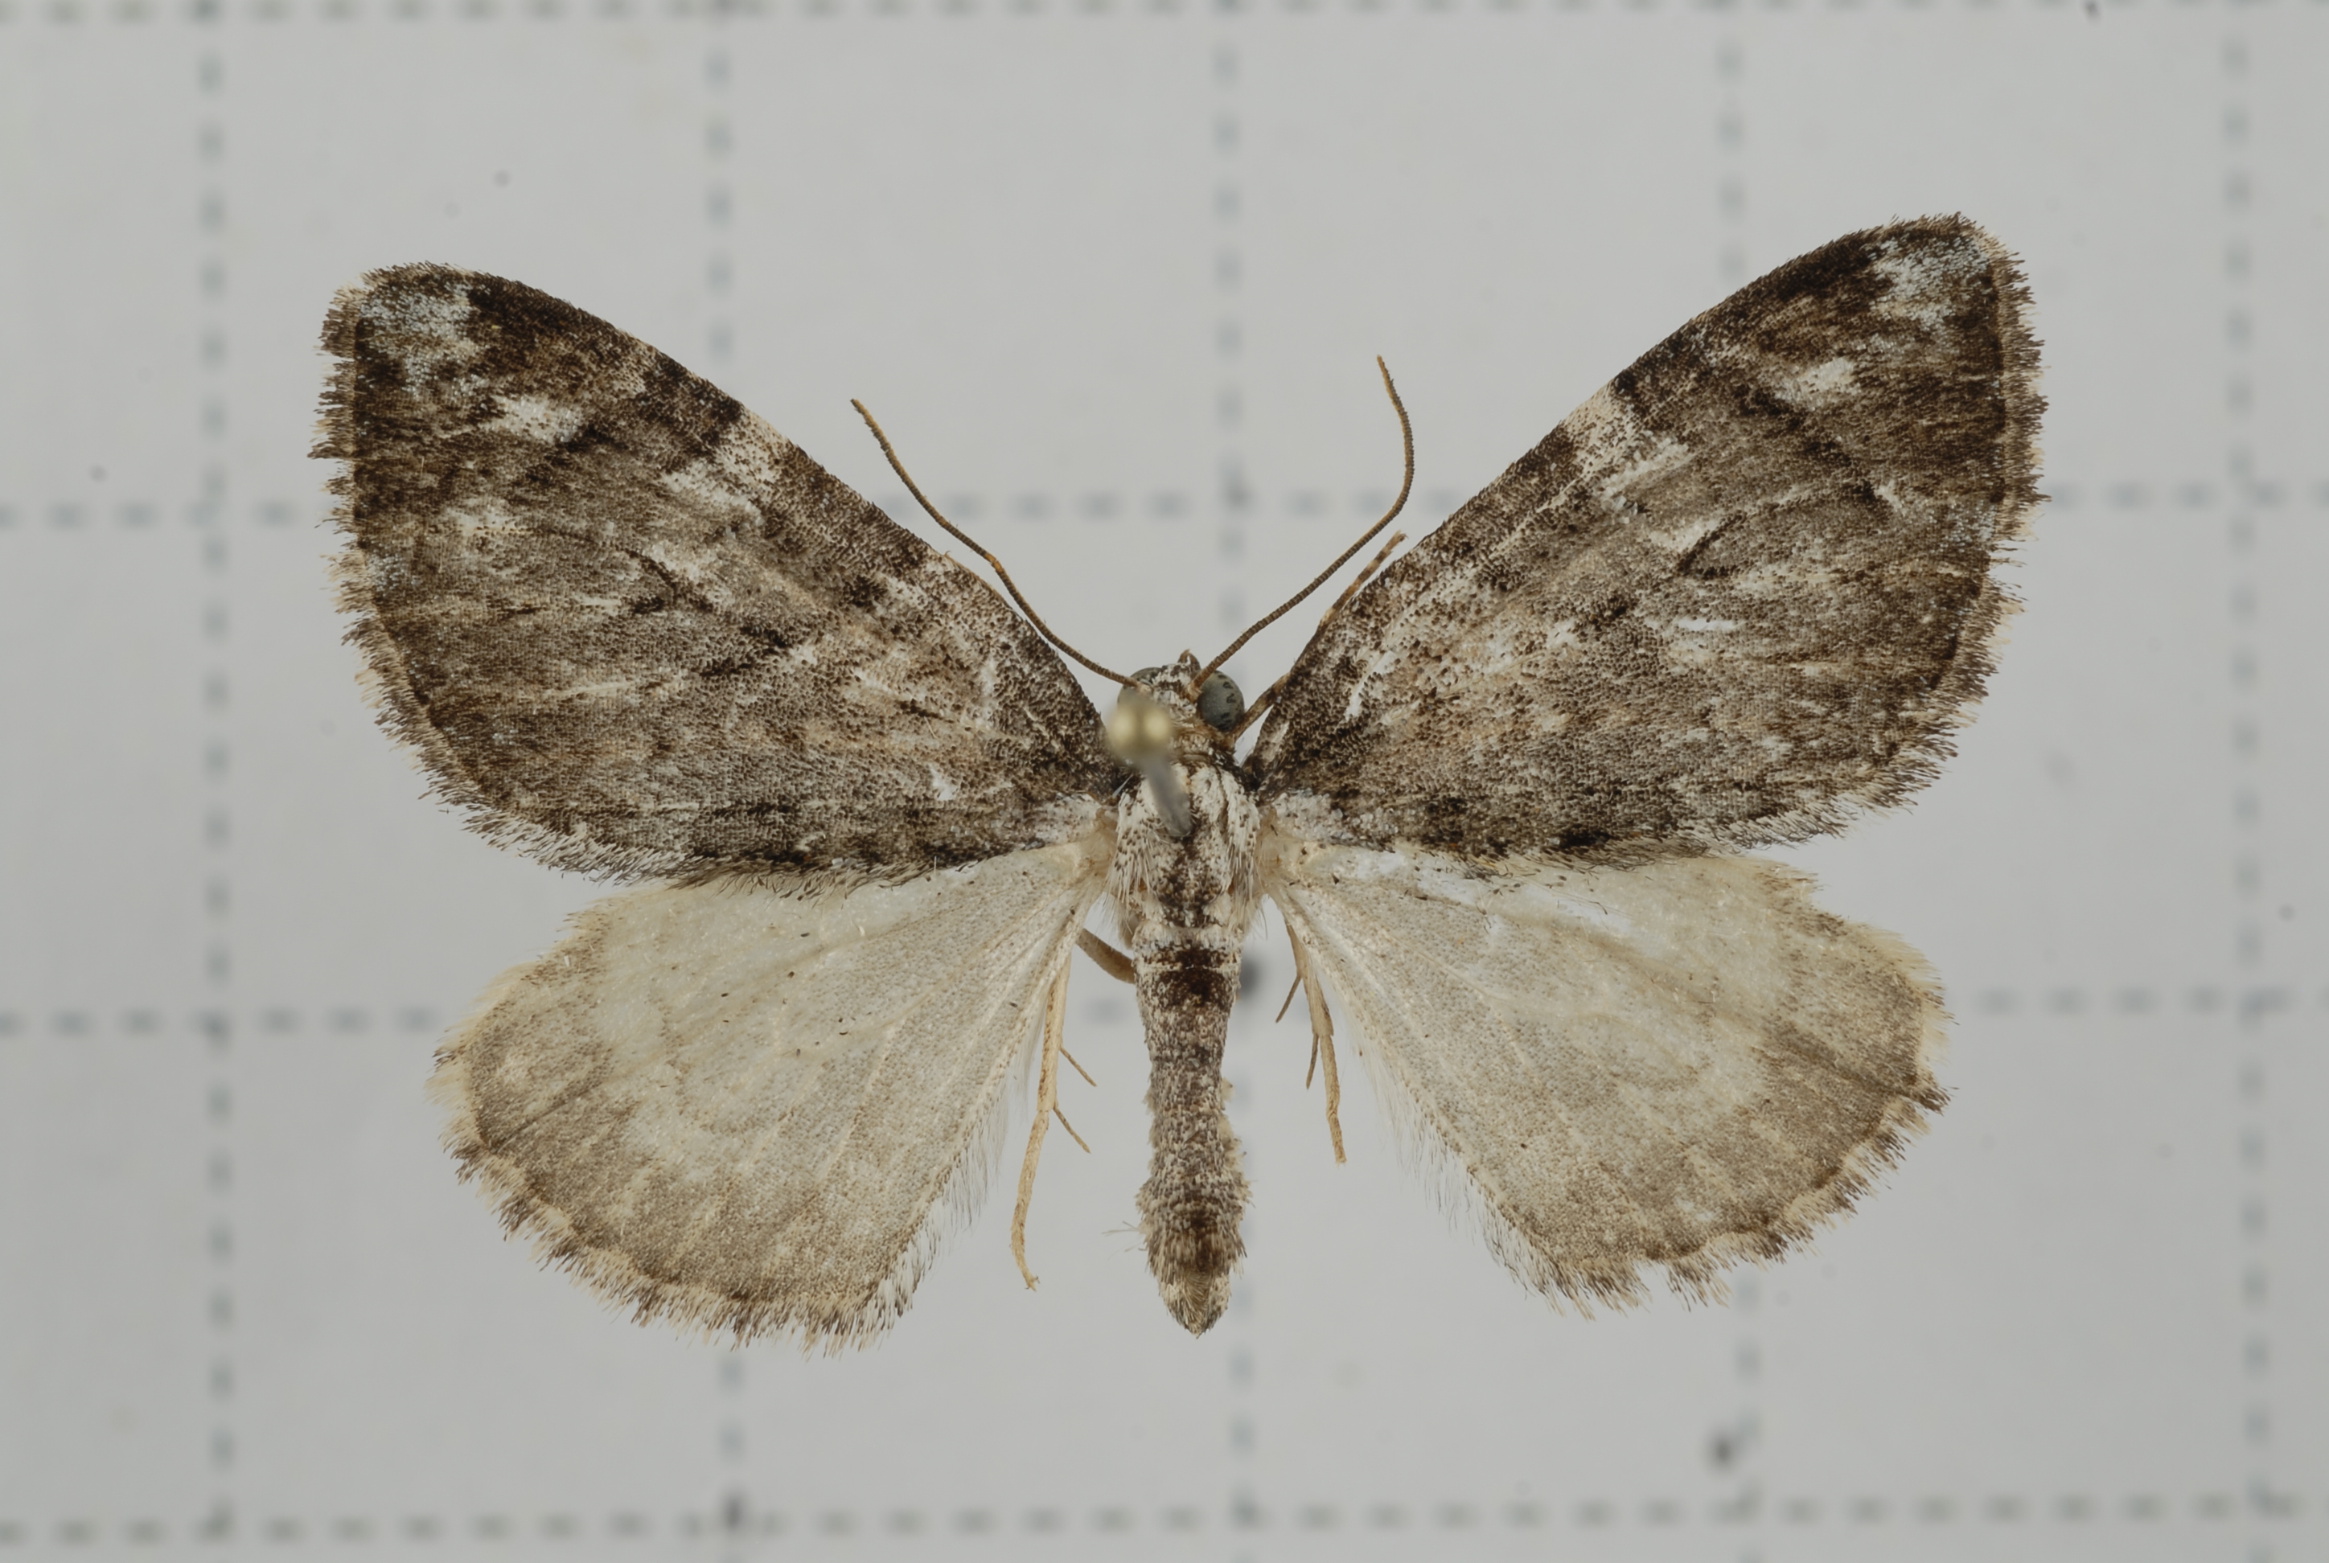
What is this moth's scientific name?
Anticlea canaliculata
